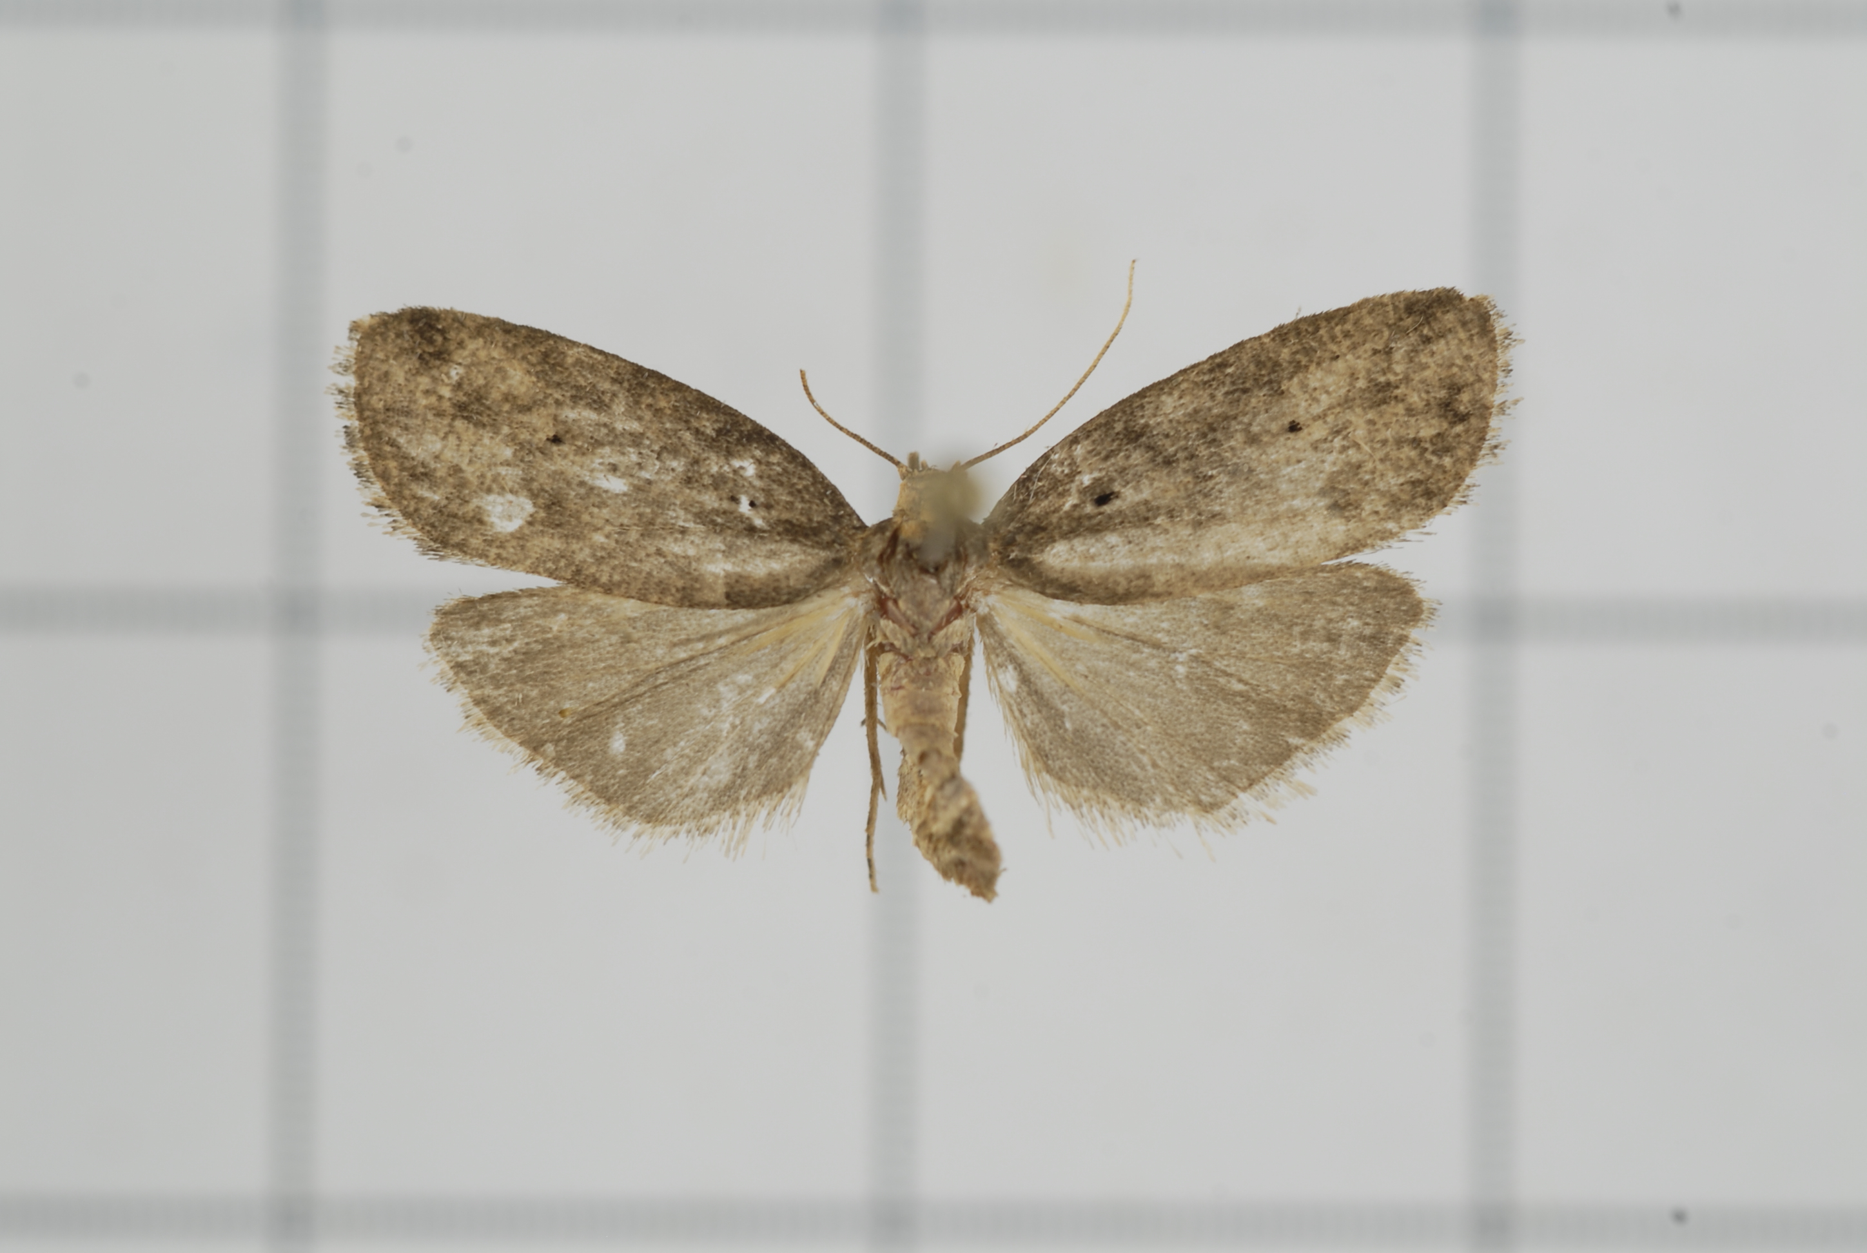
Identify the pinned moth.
Eugoa brunnea
